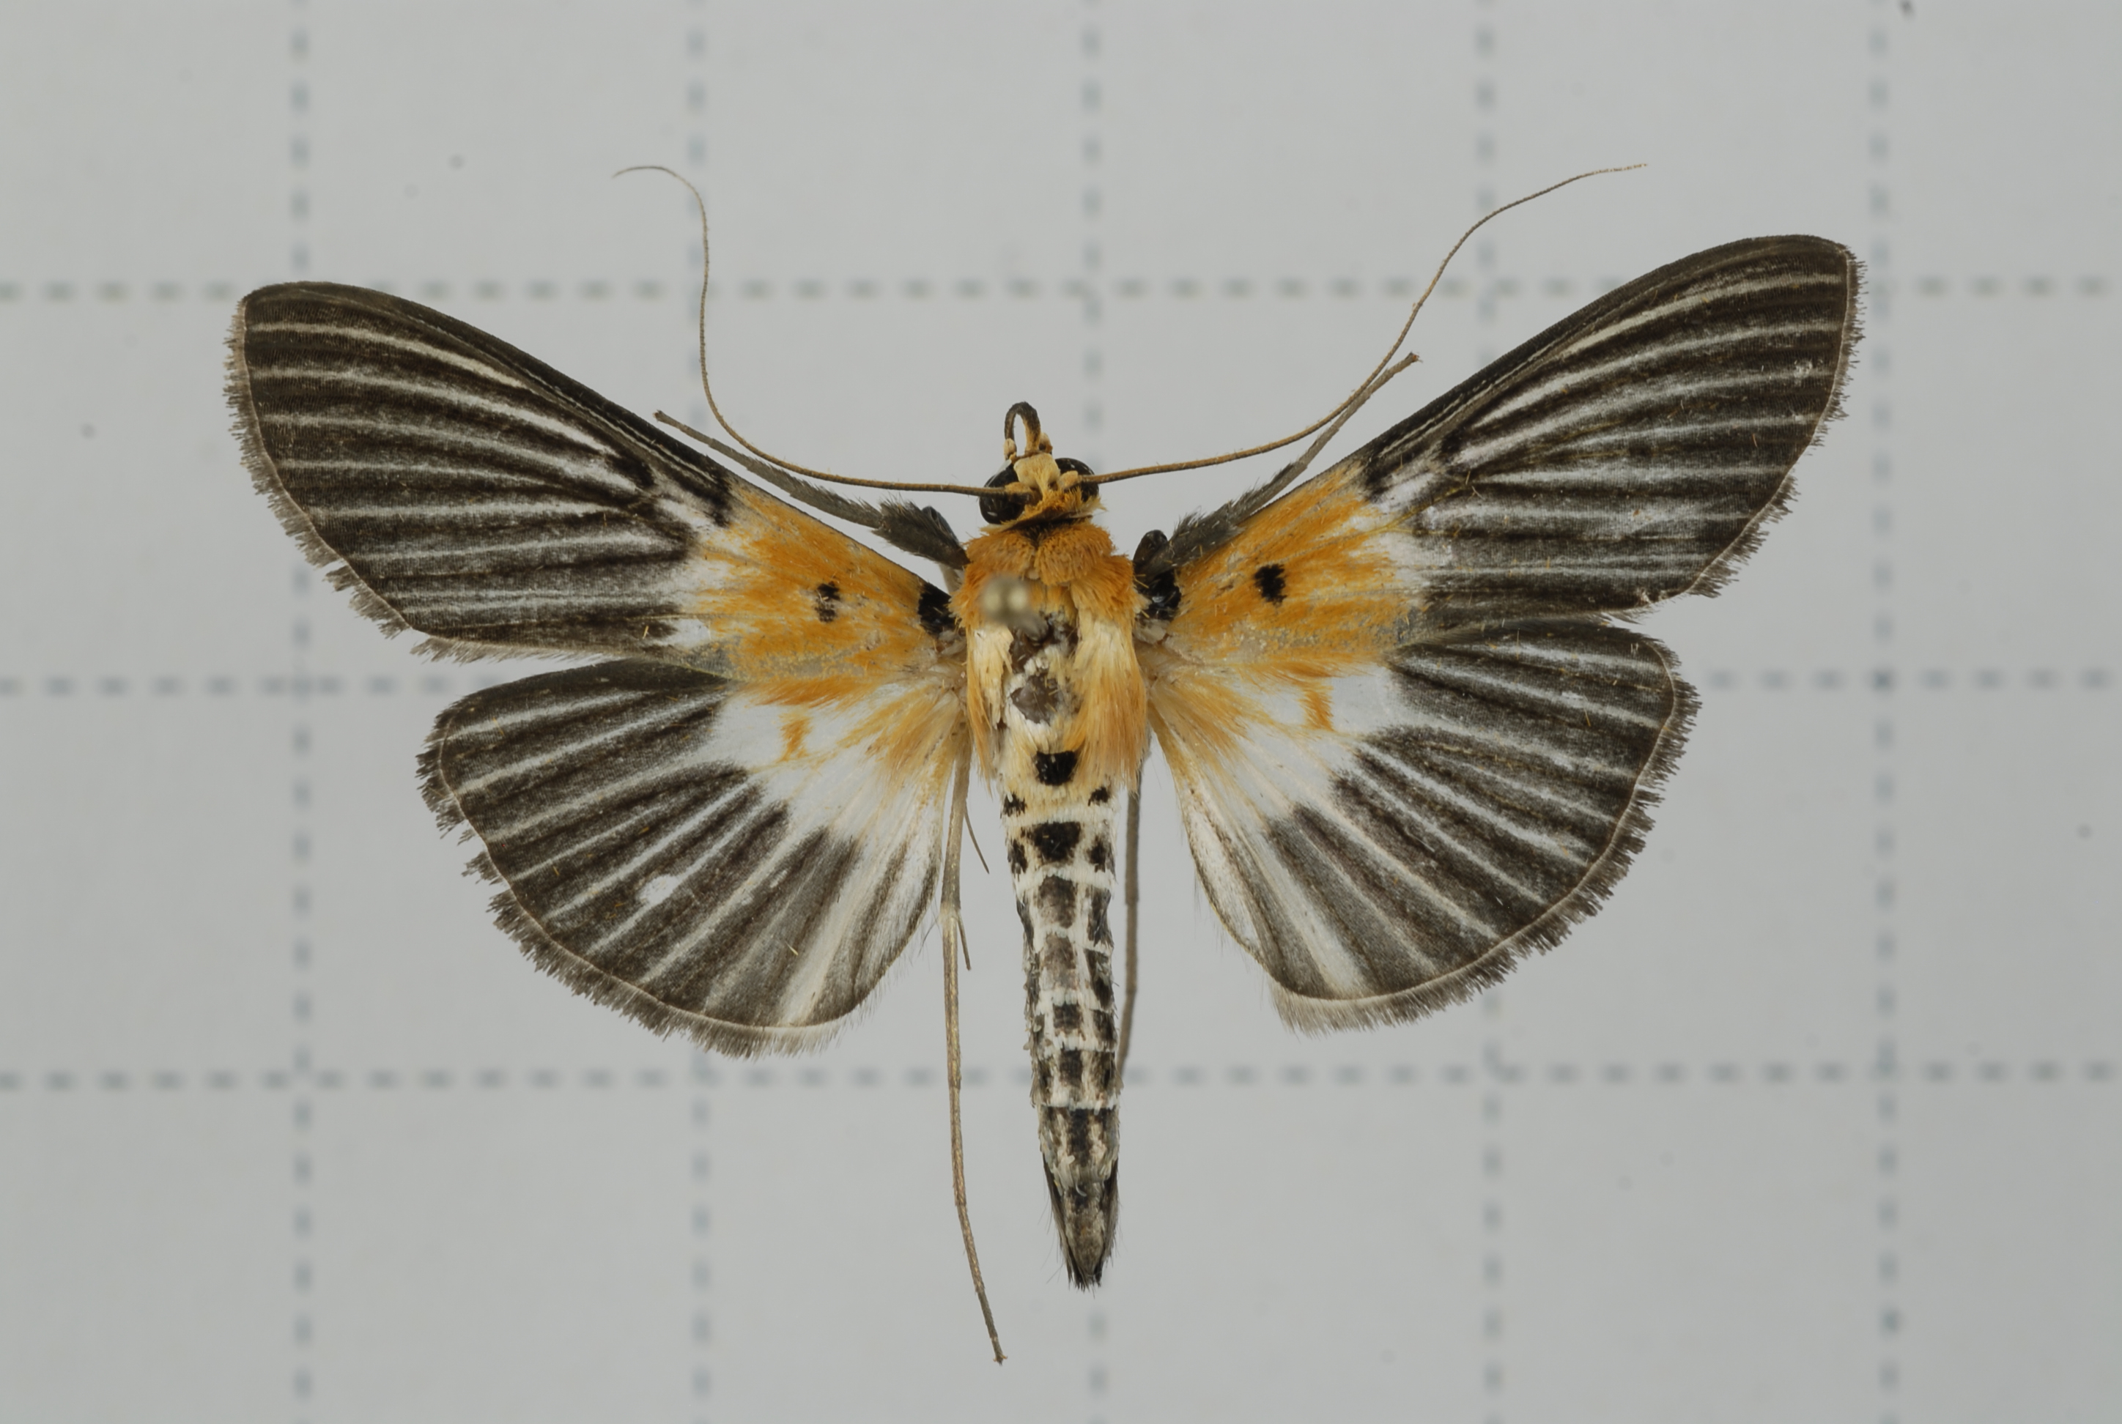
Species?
Nevrina procopia
